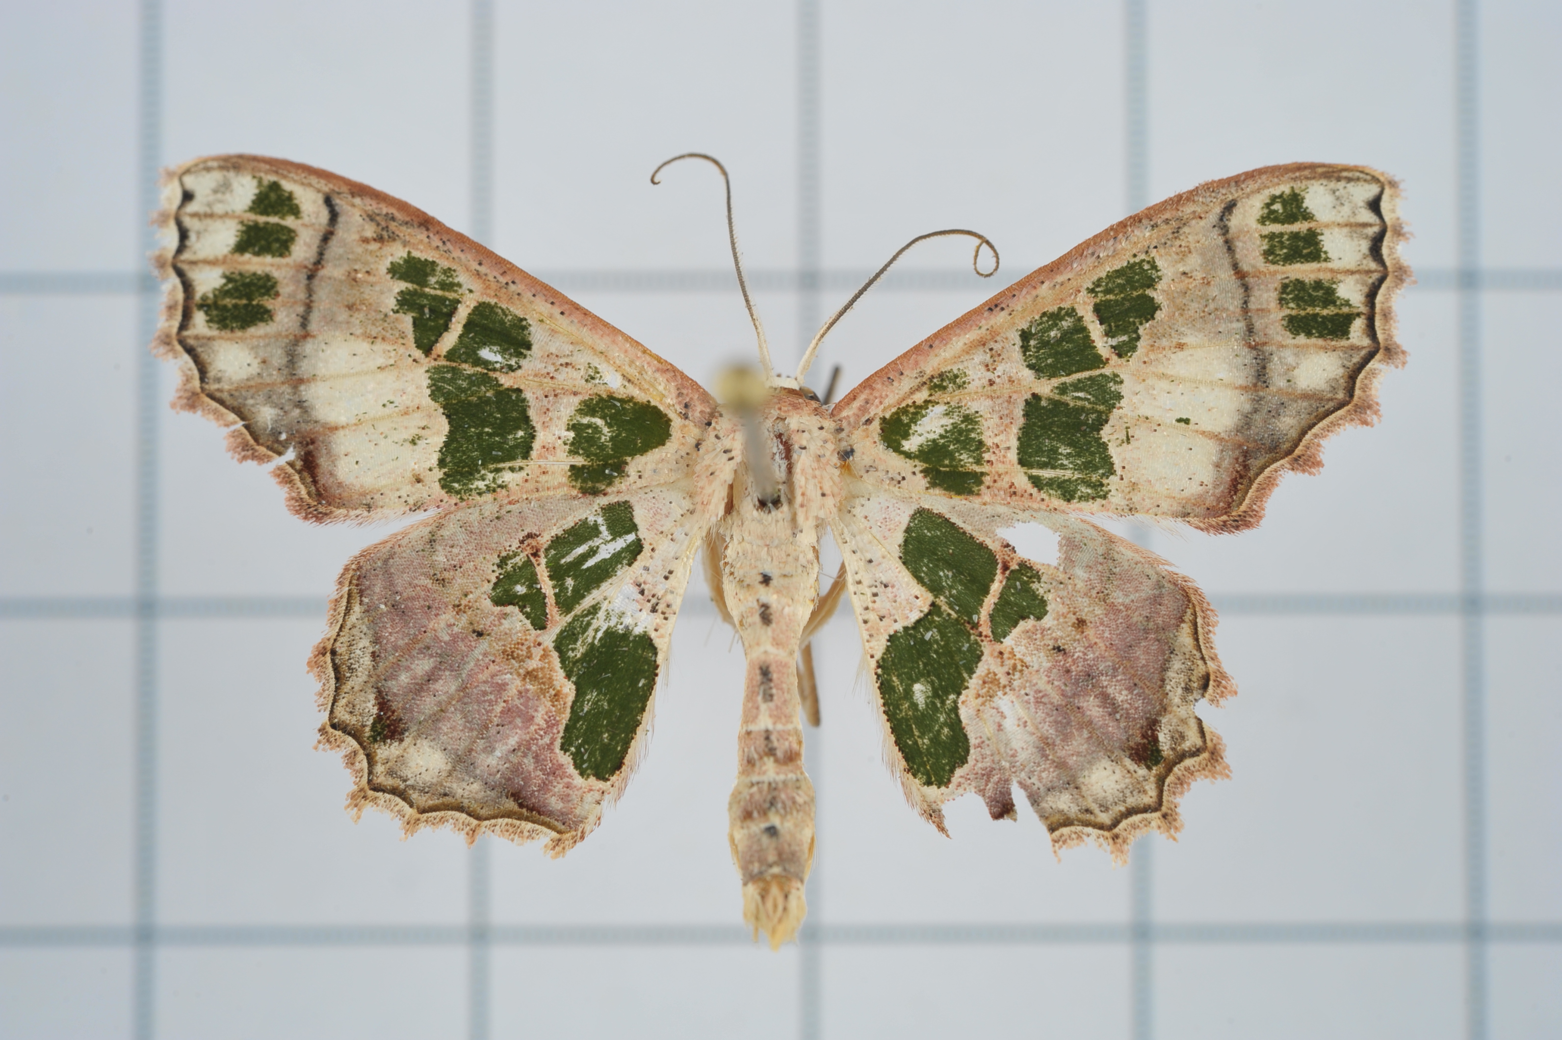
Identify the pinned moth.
Antitrygodes divisaria perturbata
